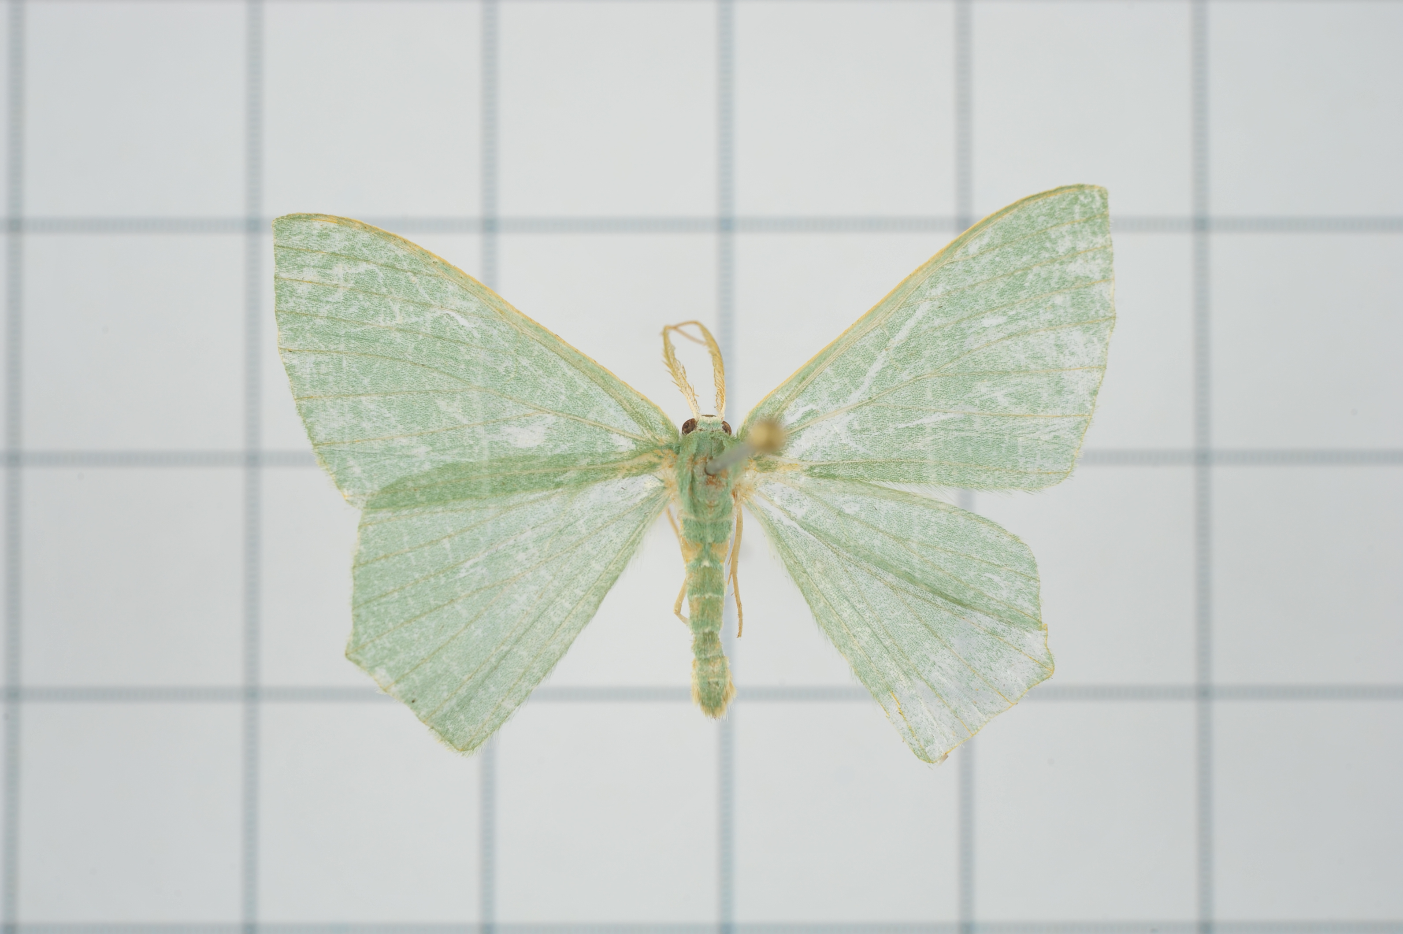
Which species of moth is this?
Pelagodes subquadraria
